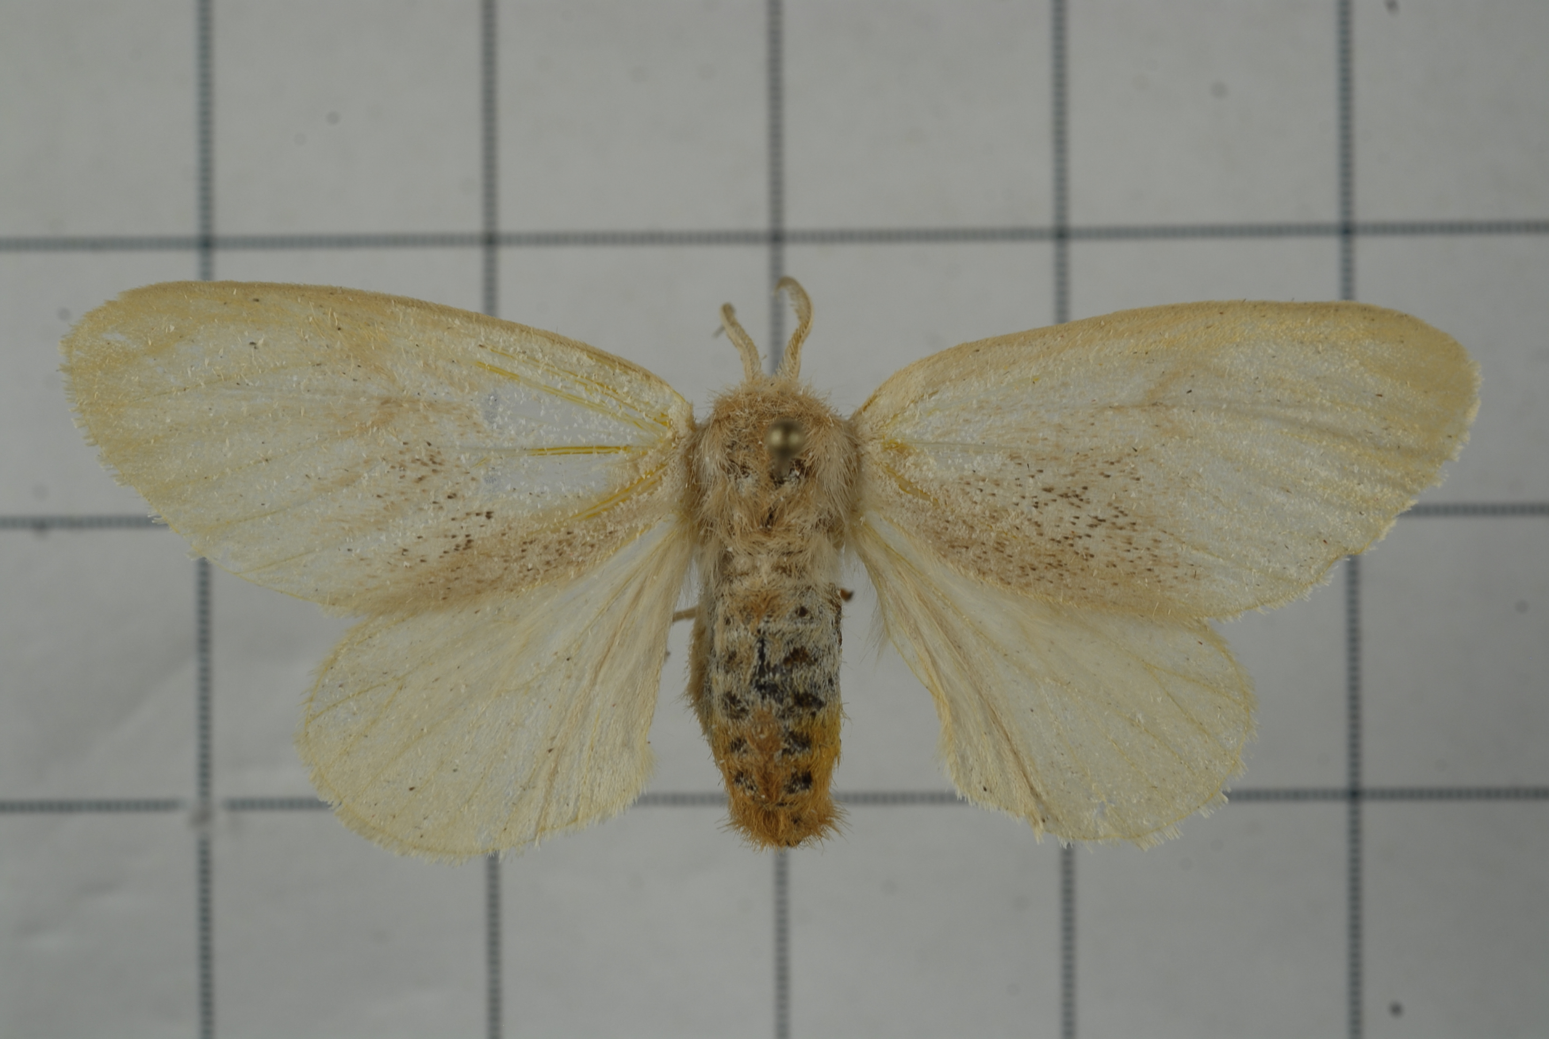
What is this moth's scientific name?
Perina nuda
